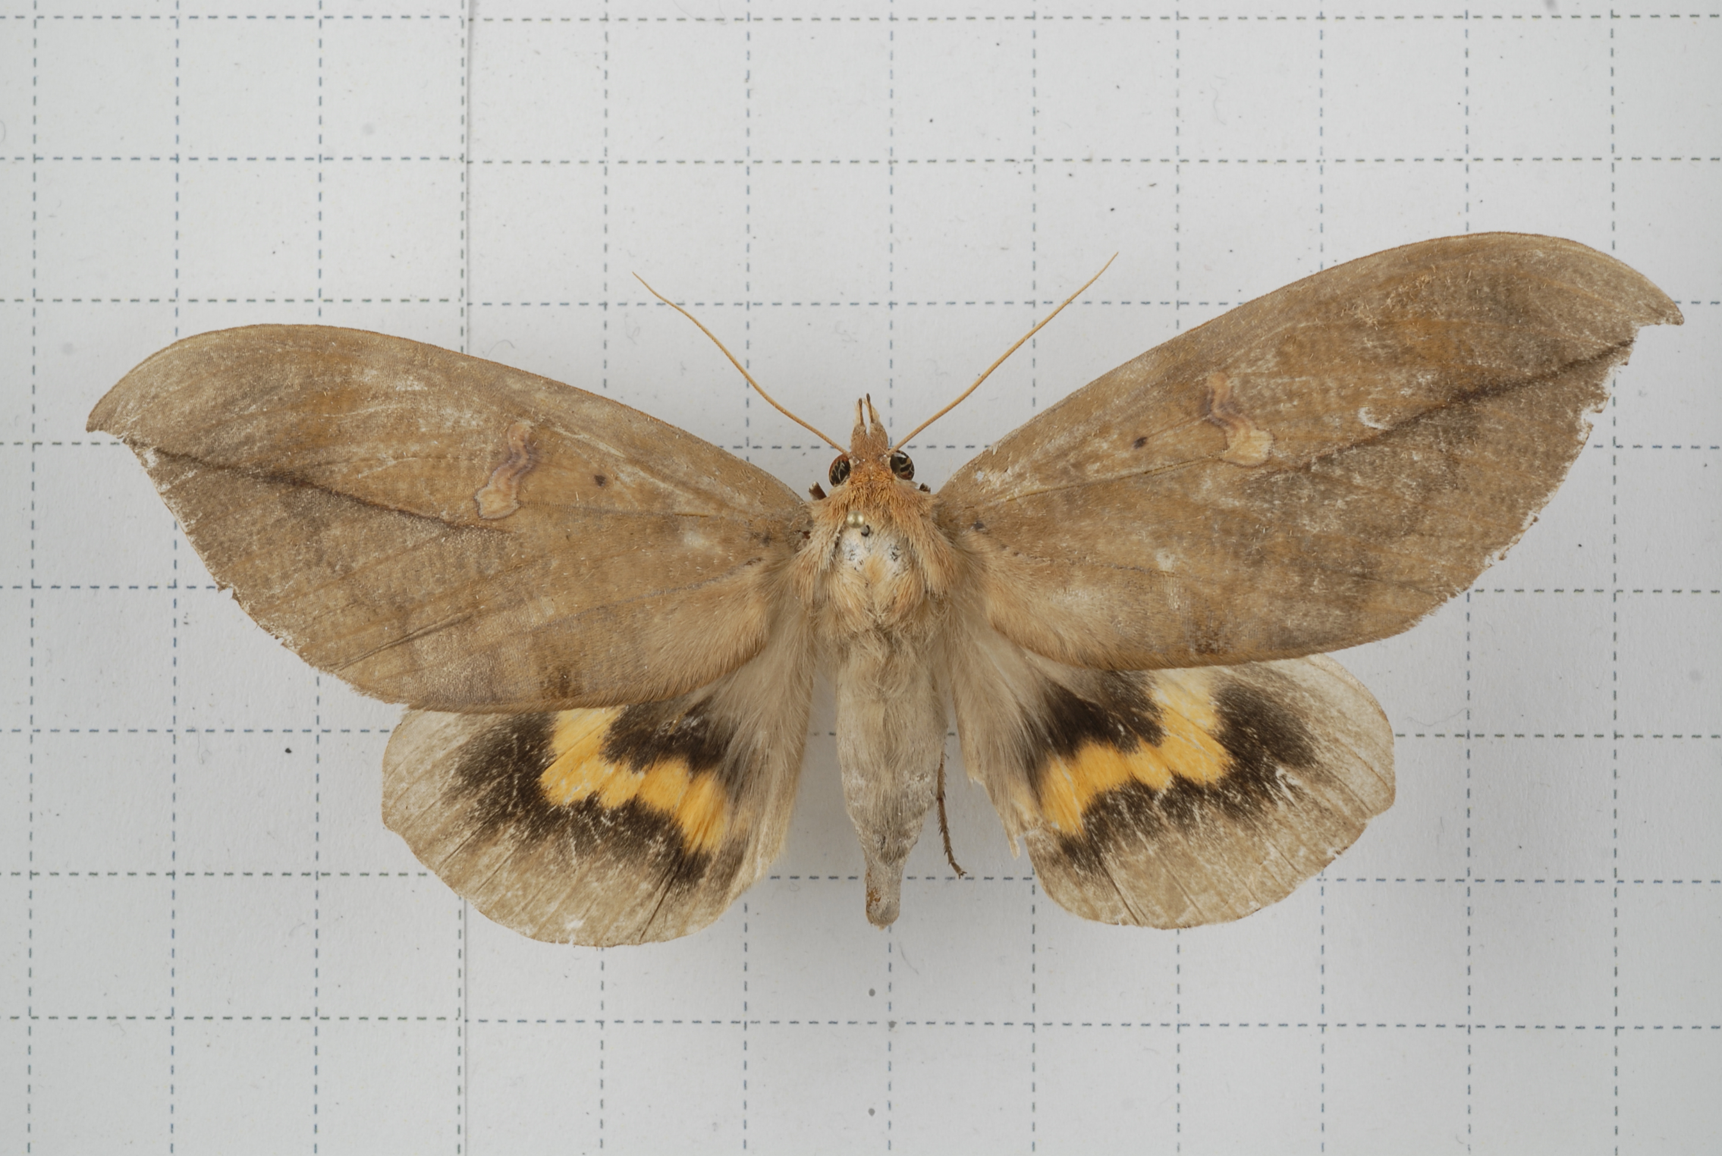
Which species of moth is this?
Phyllodes eyndhovii
